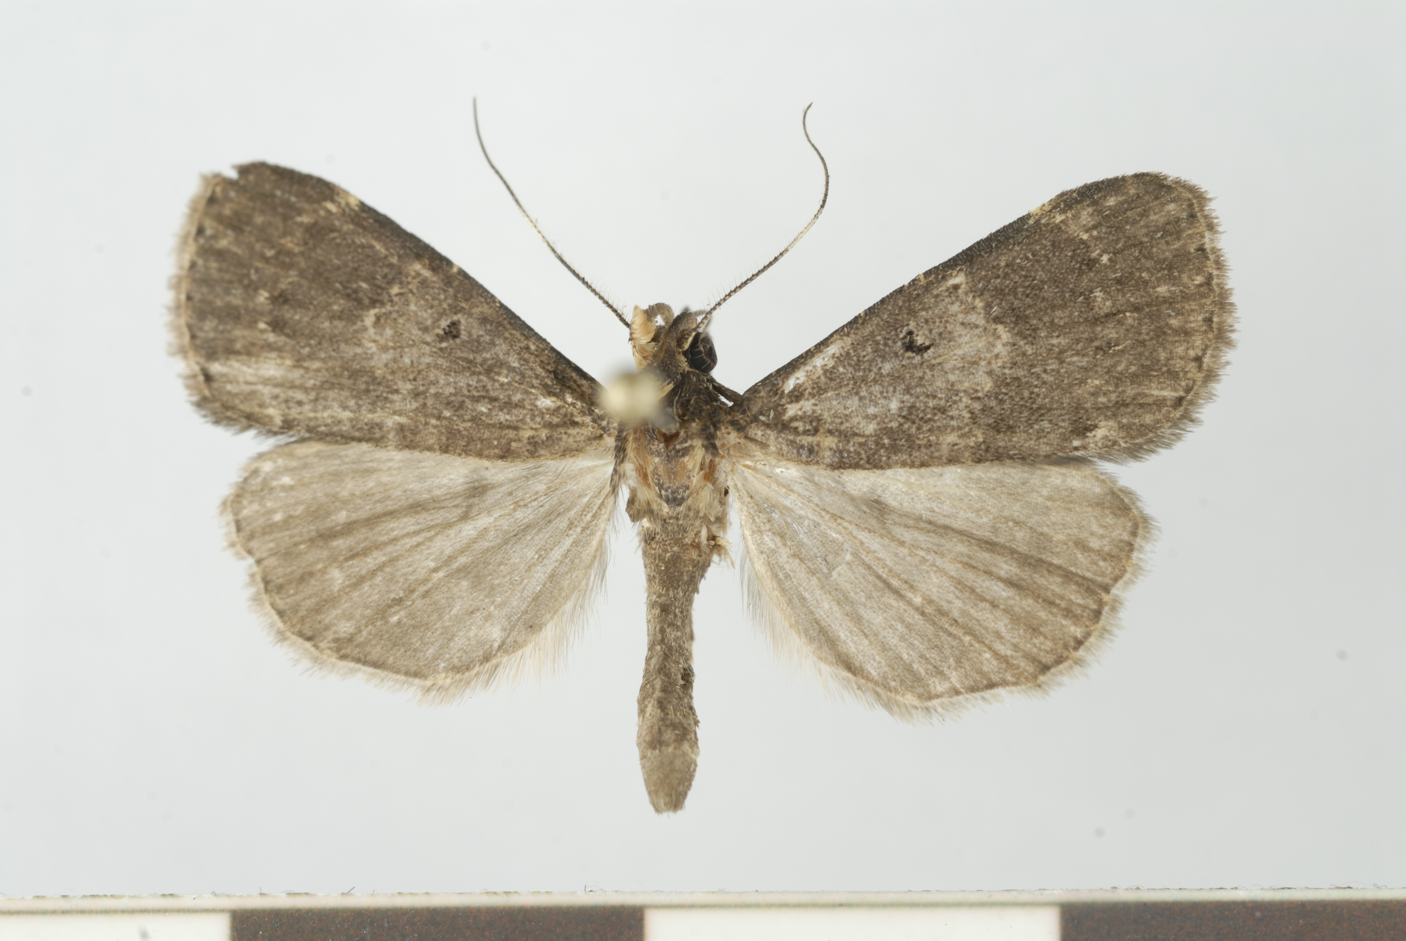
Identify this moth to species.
Hydrillodes nilgirialis
